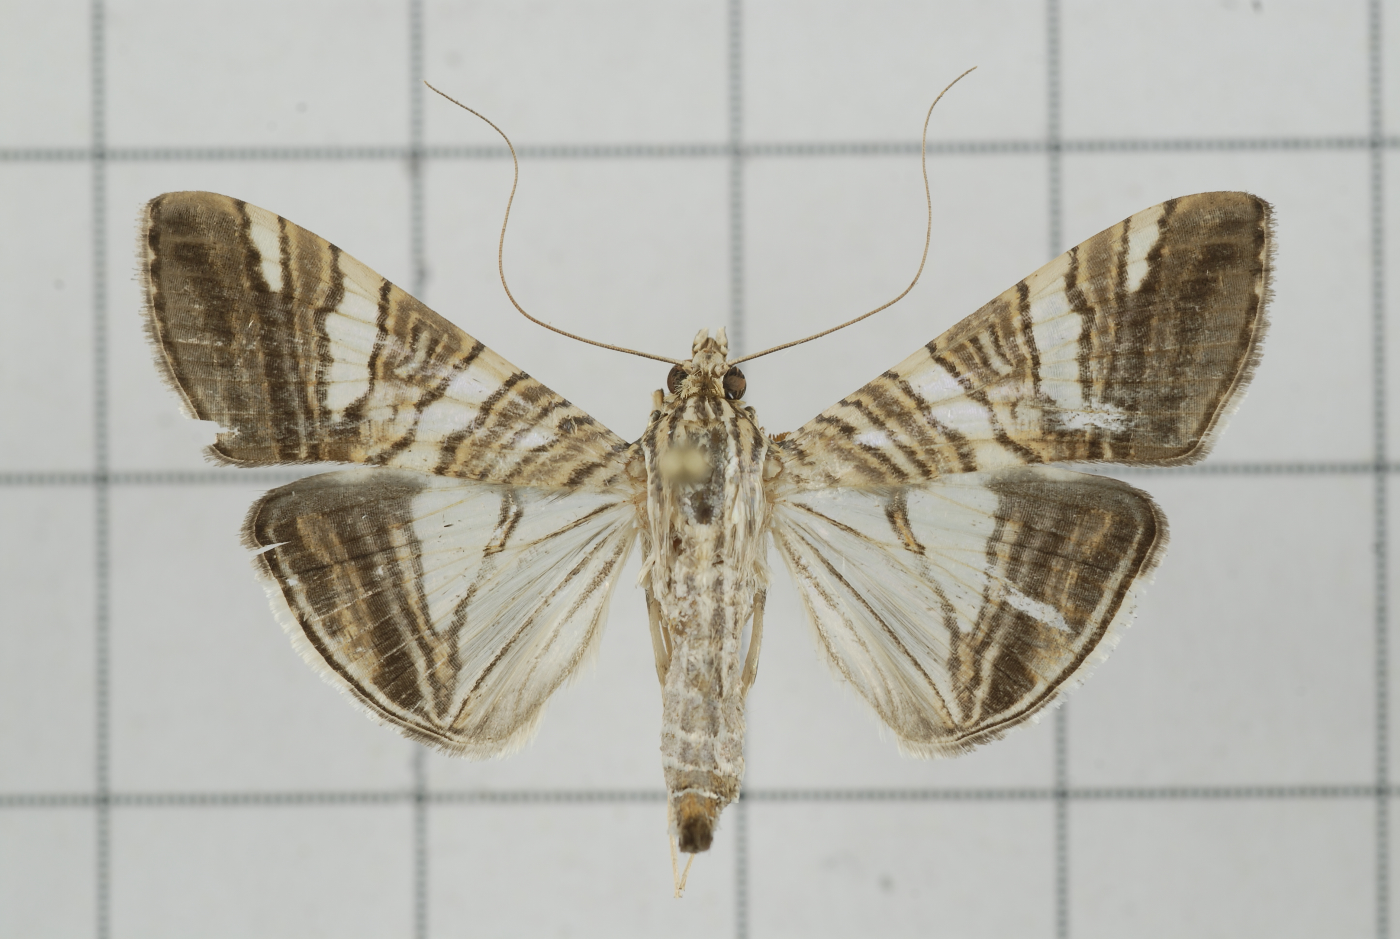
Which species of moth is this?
Glyphodes stolalis
